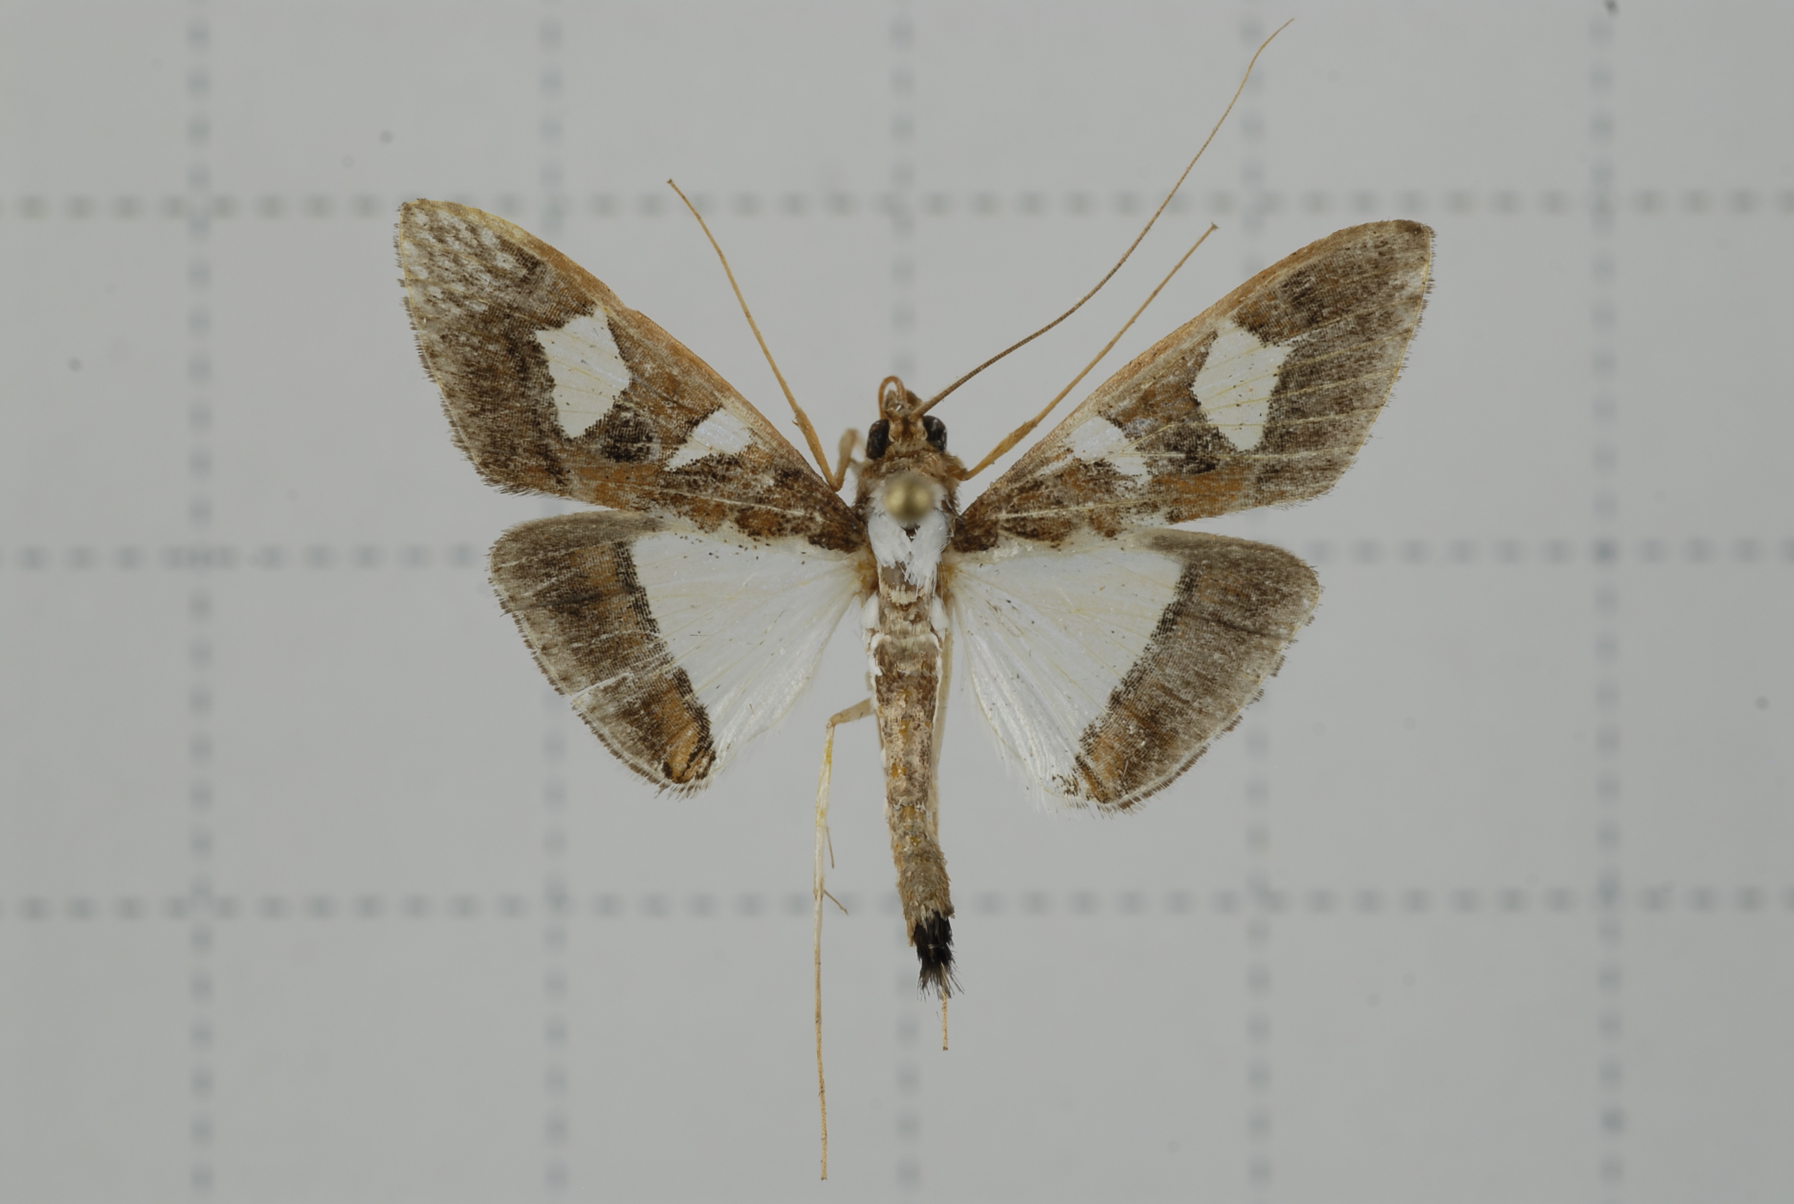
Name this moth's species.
Glyphodes bivitralis
